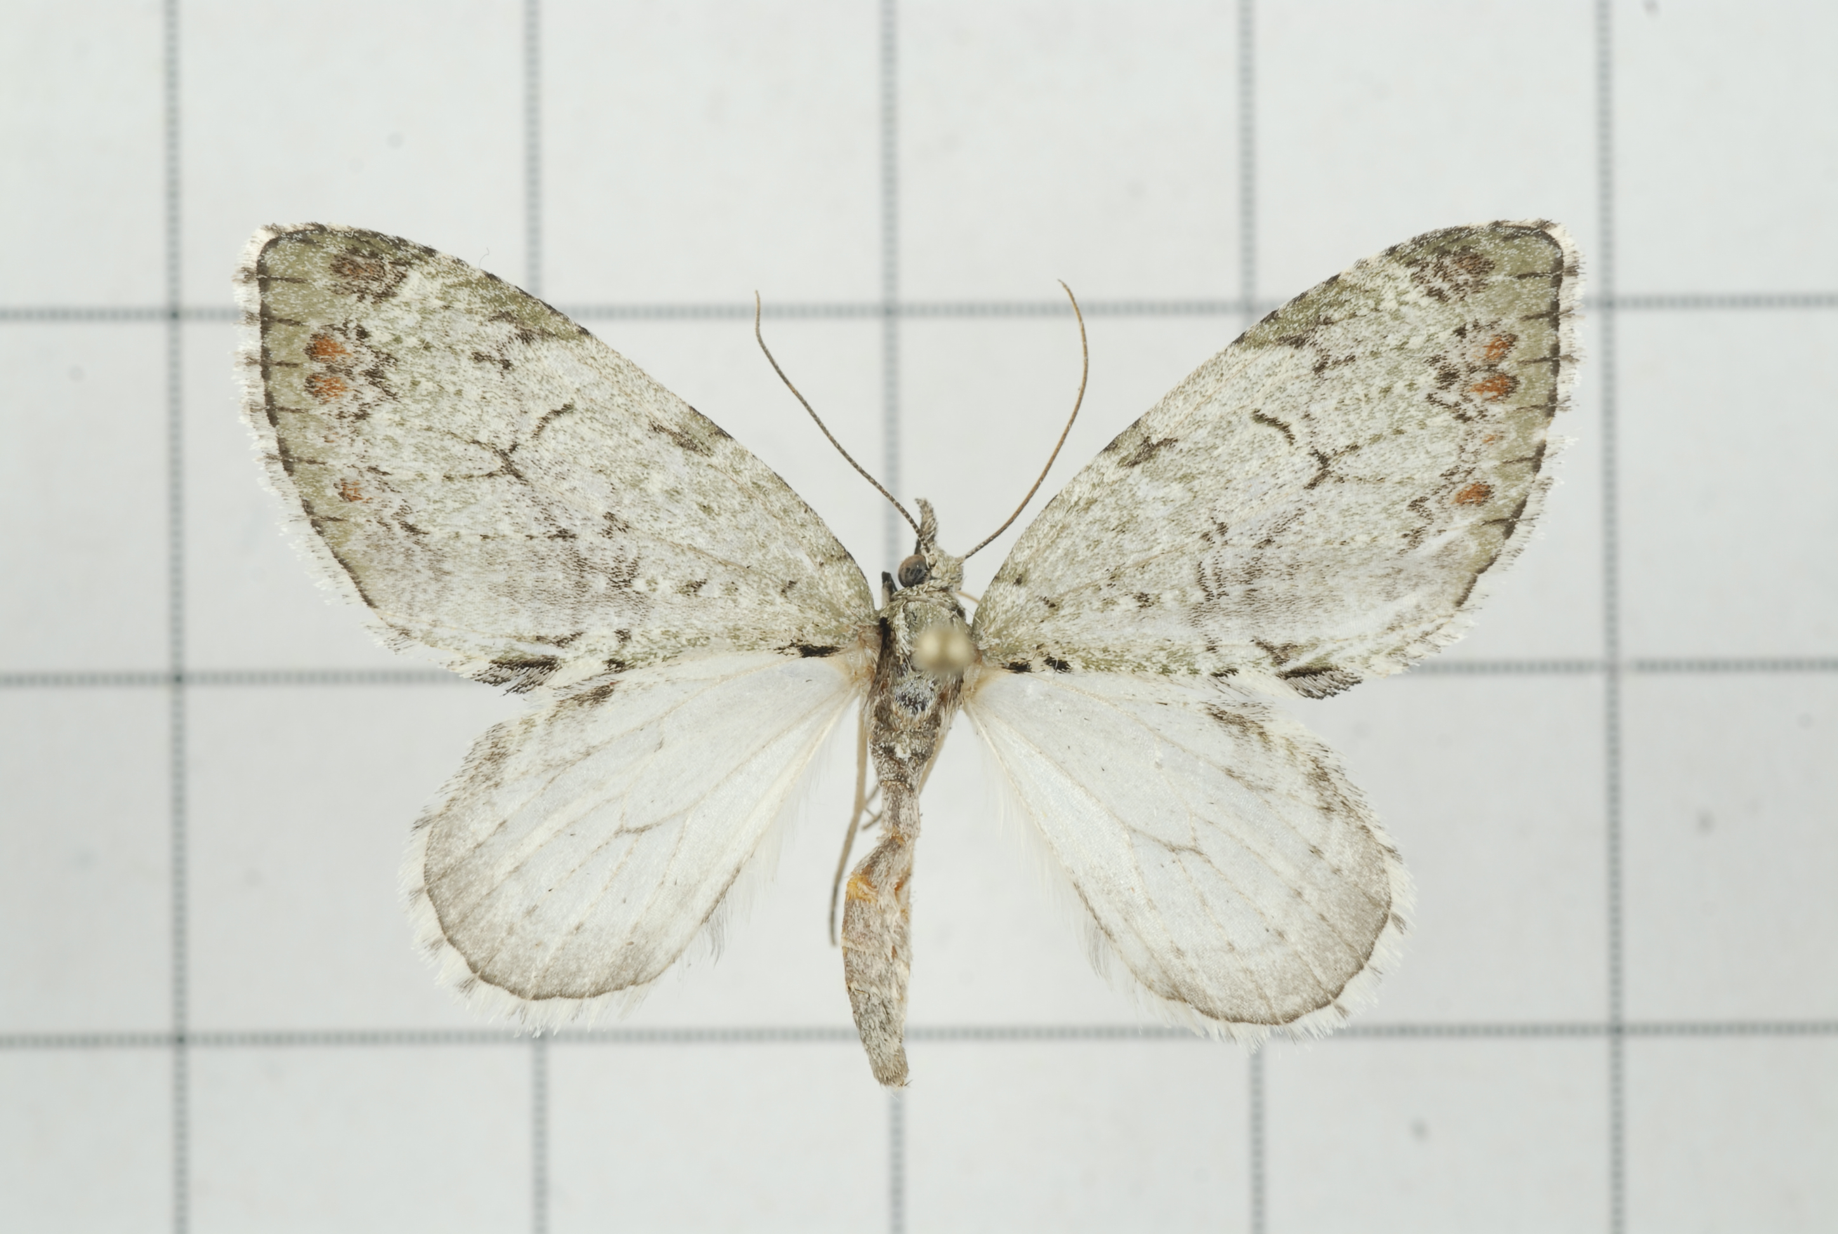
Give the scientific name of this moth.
Trichopterigia rufinotata
